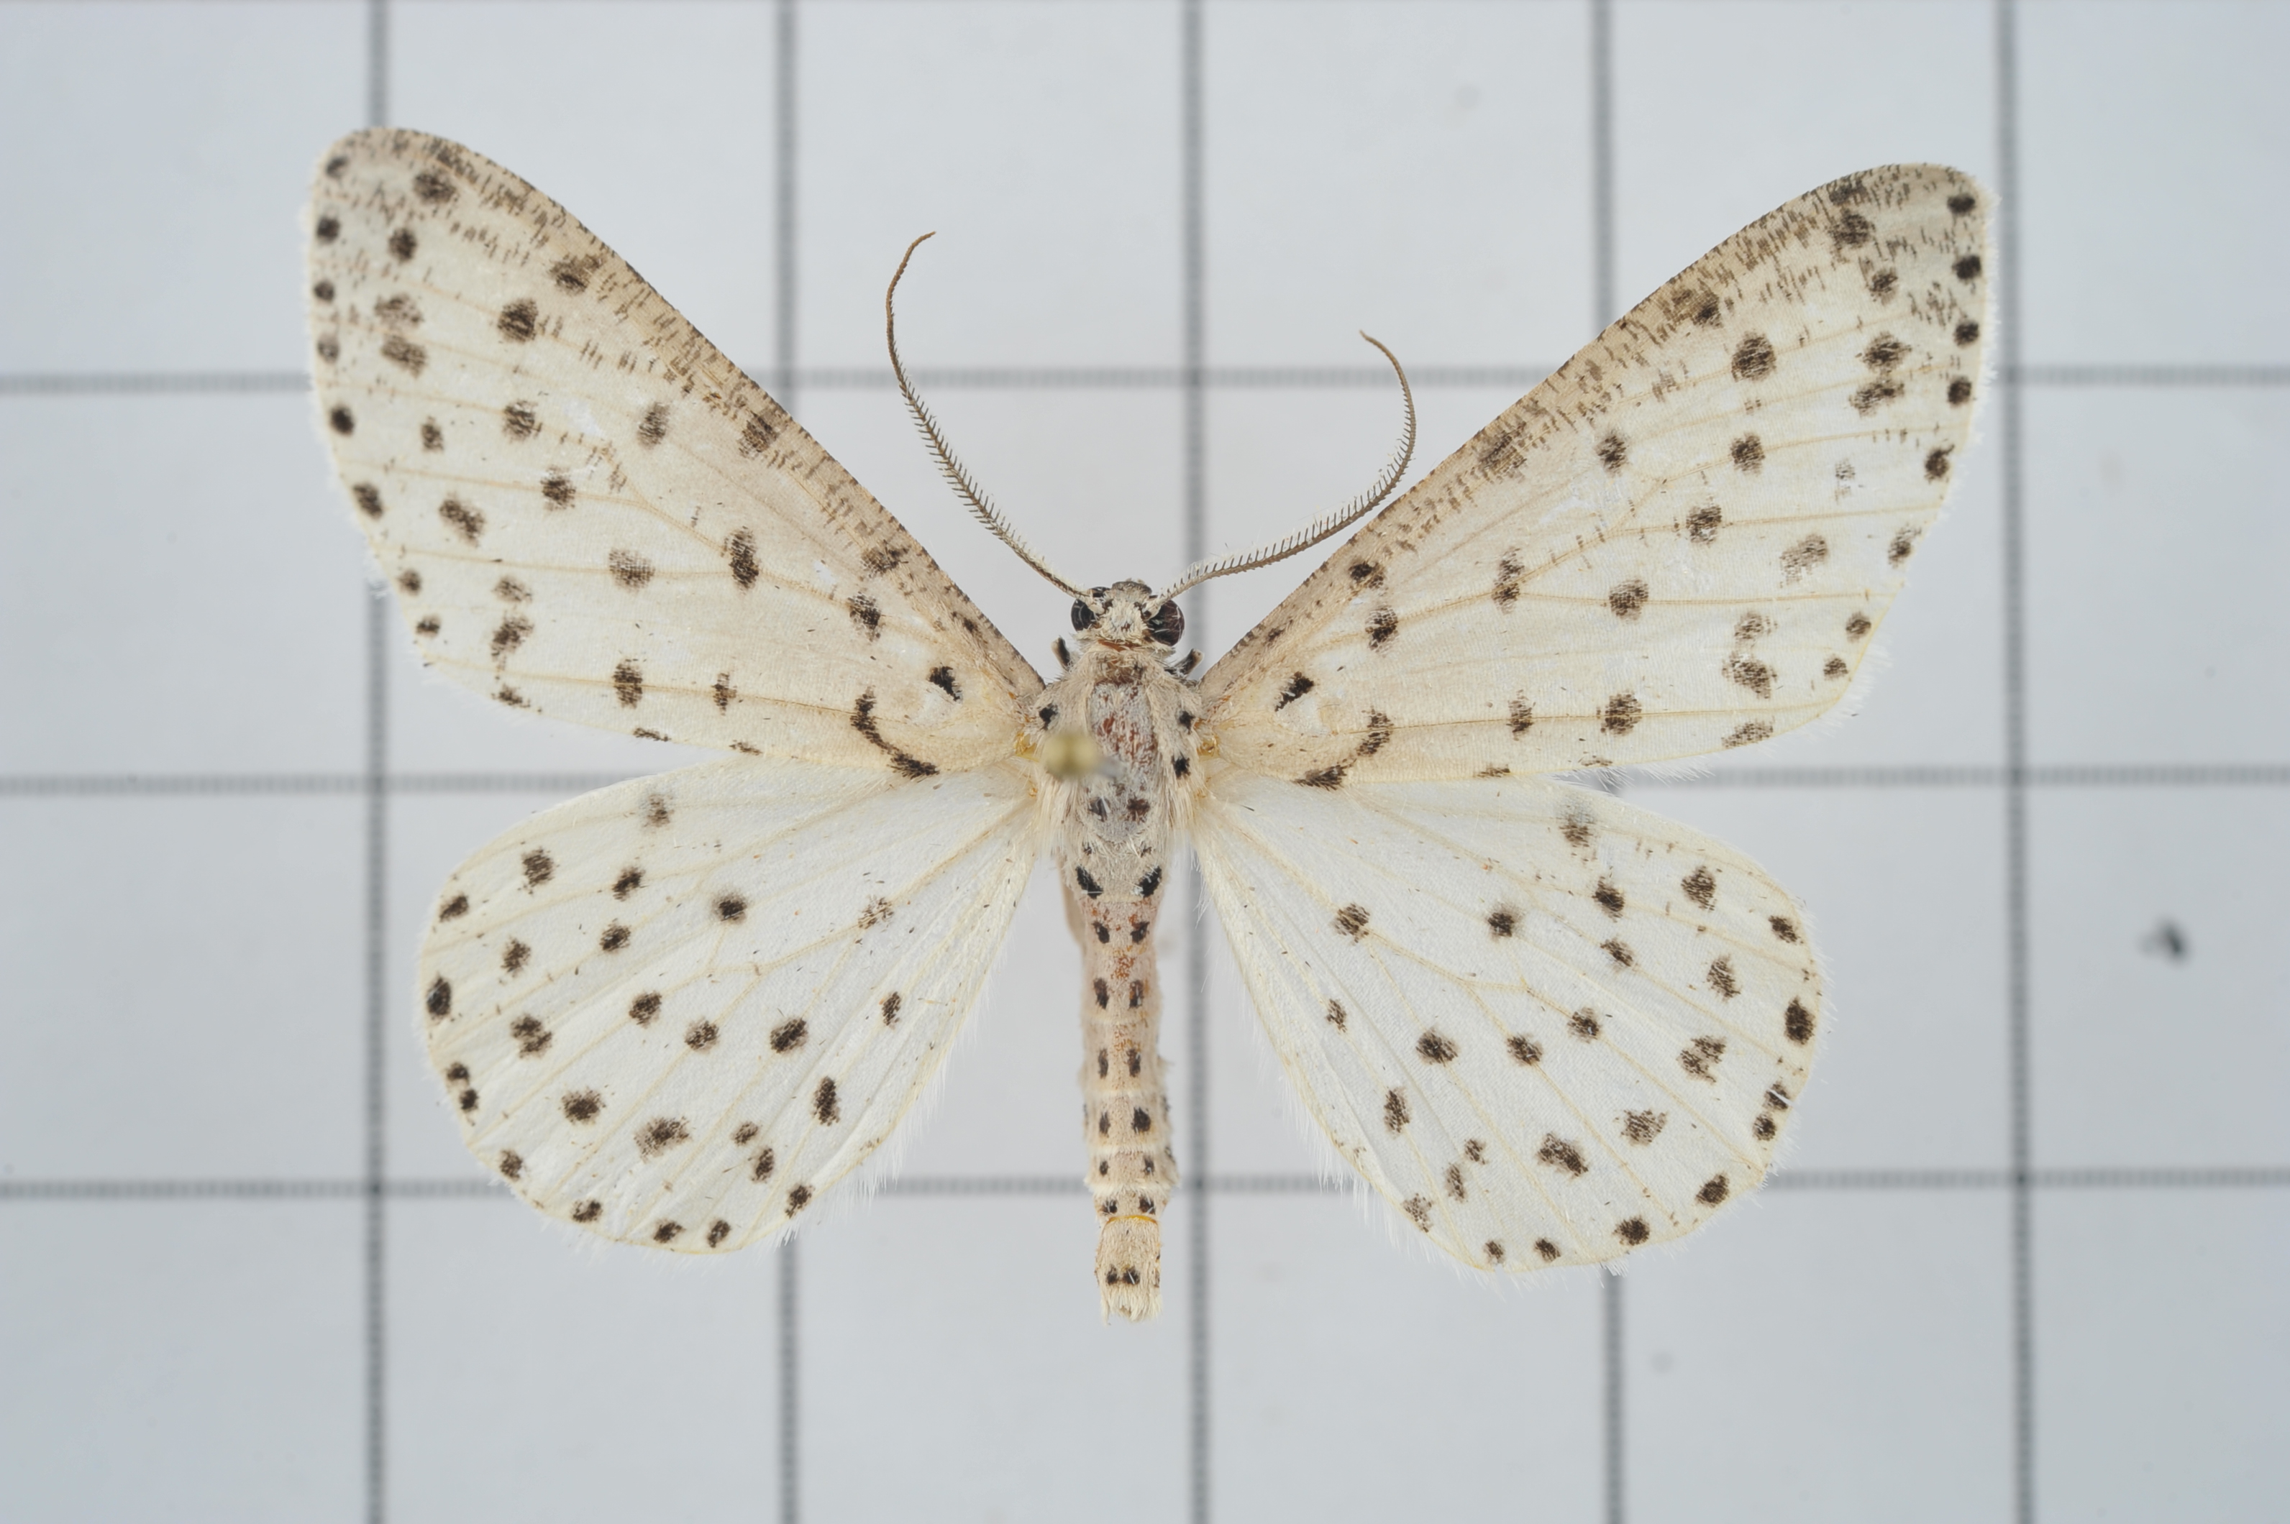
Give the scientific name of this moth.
Xenoplia trivialis
